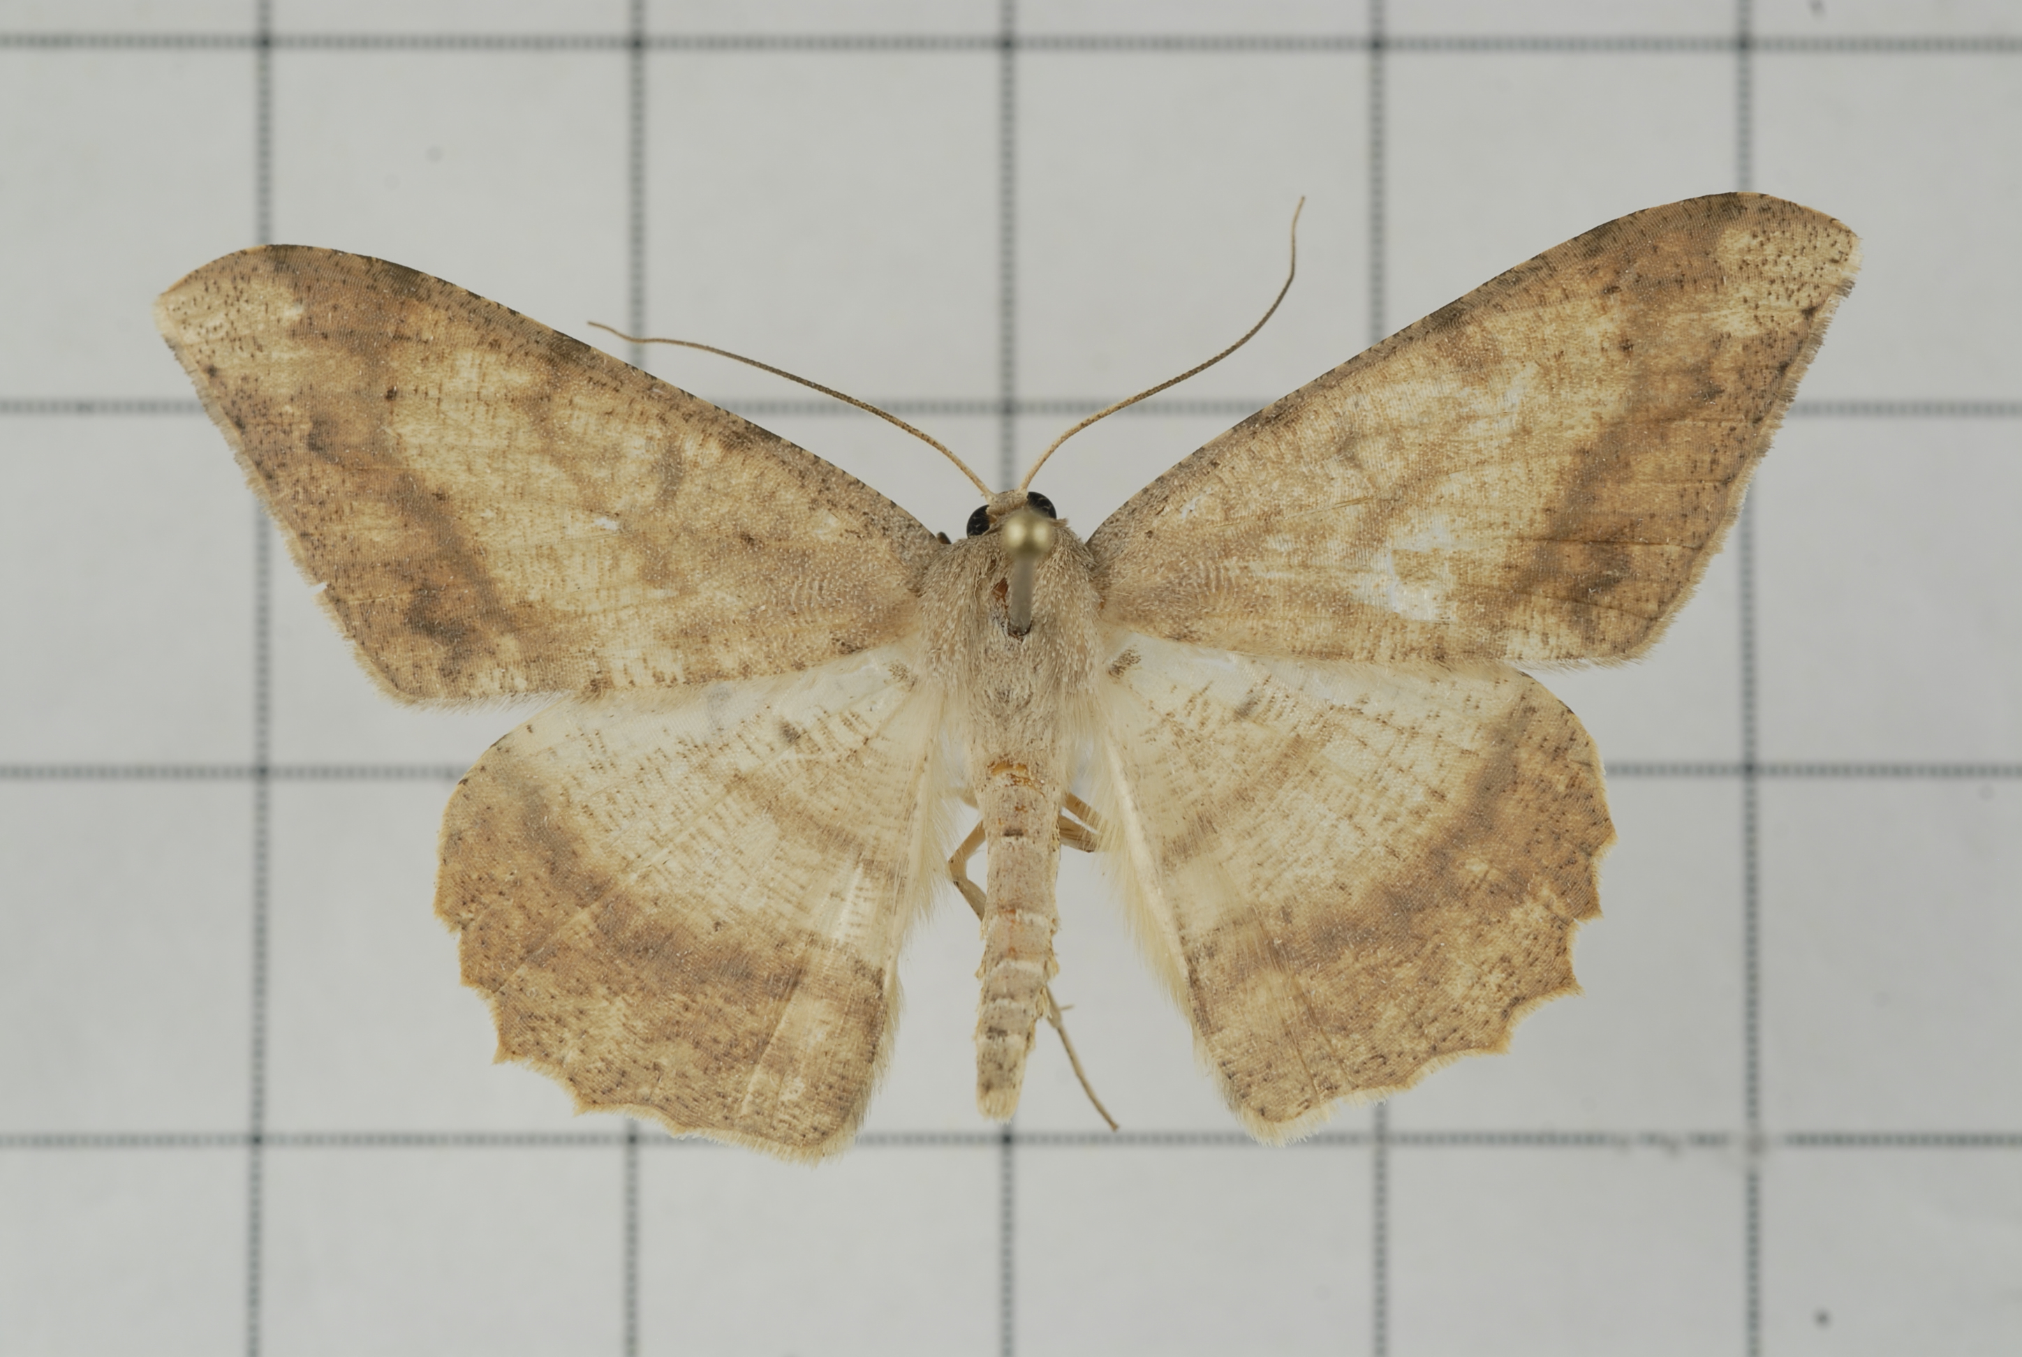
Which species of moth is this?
Luxiaria amasa amasa
